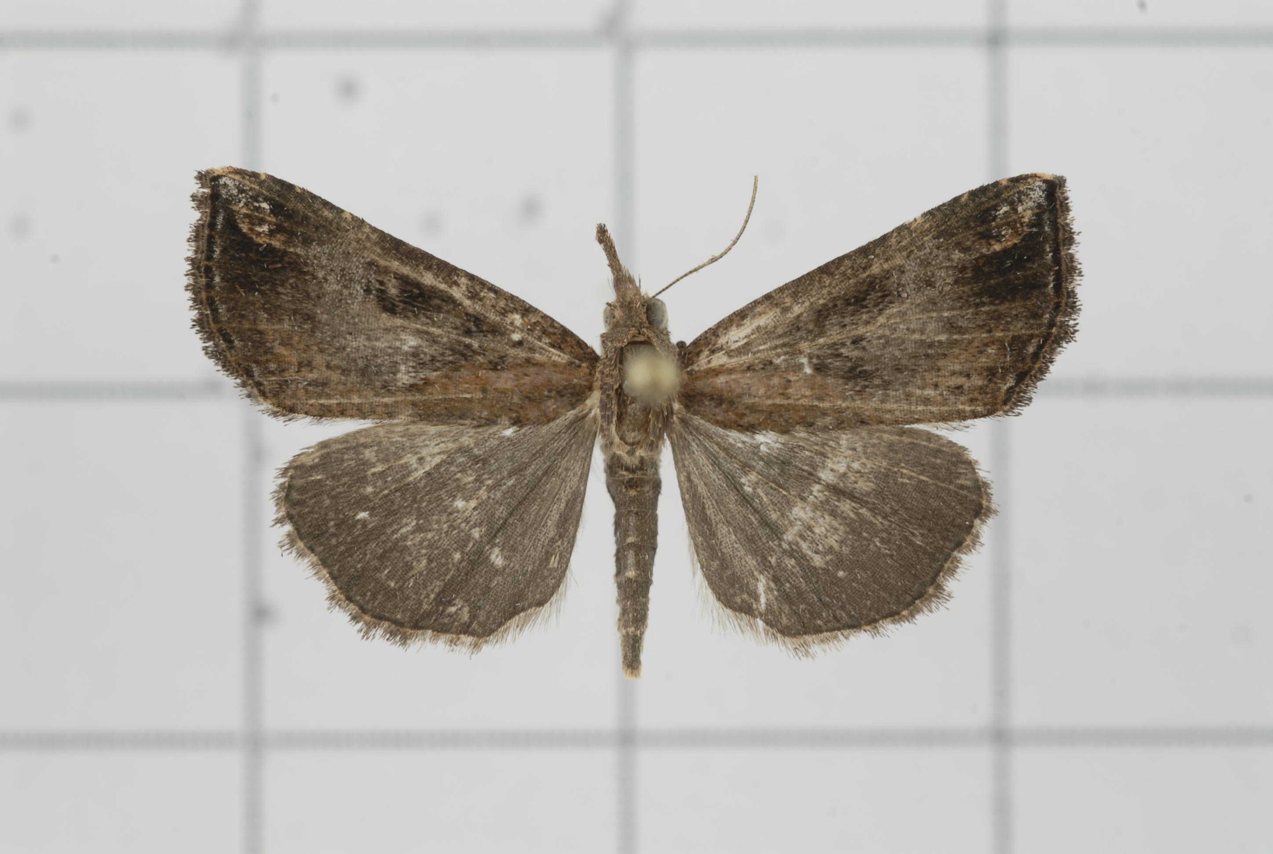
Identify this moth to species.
Hypena tristalis
